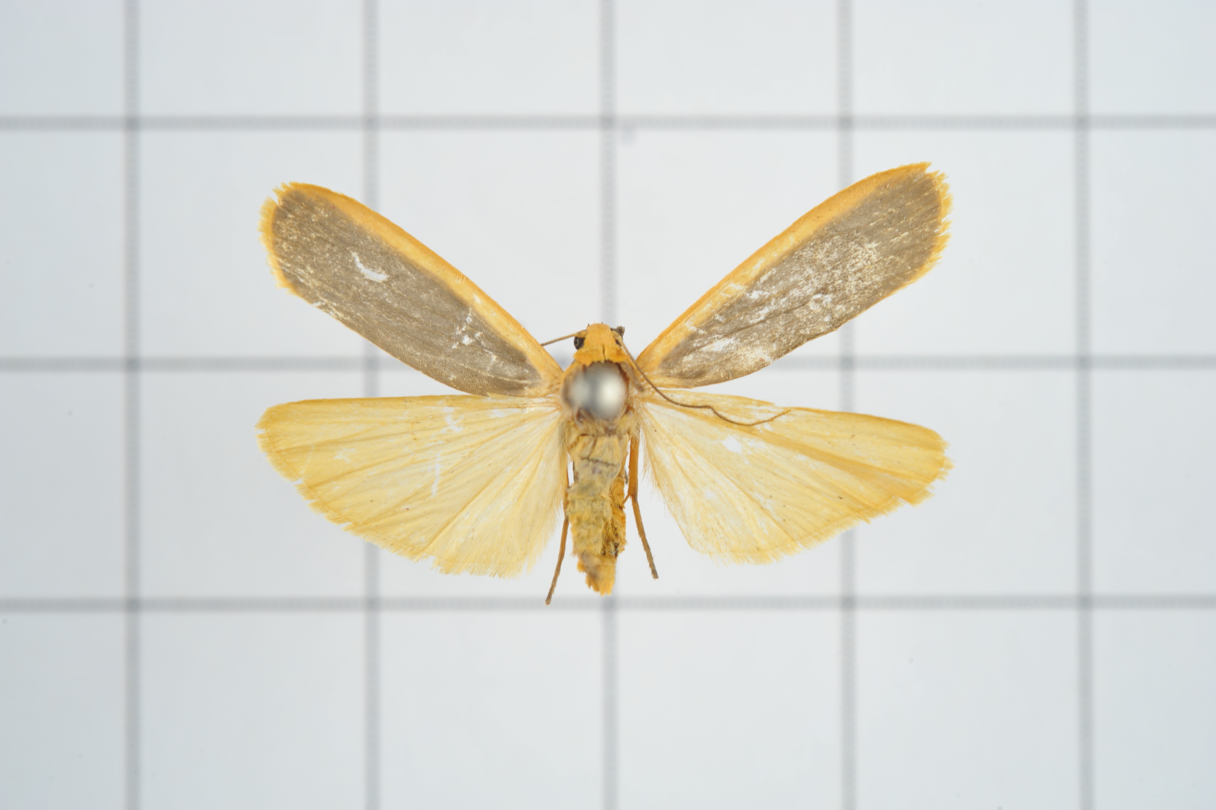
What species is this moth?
Brunia antica
